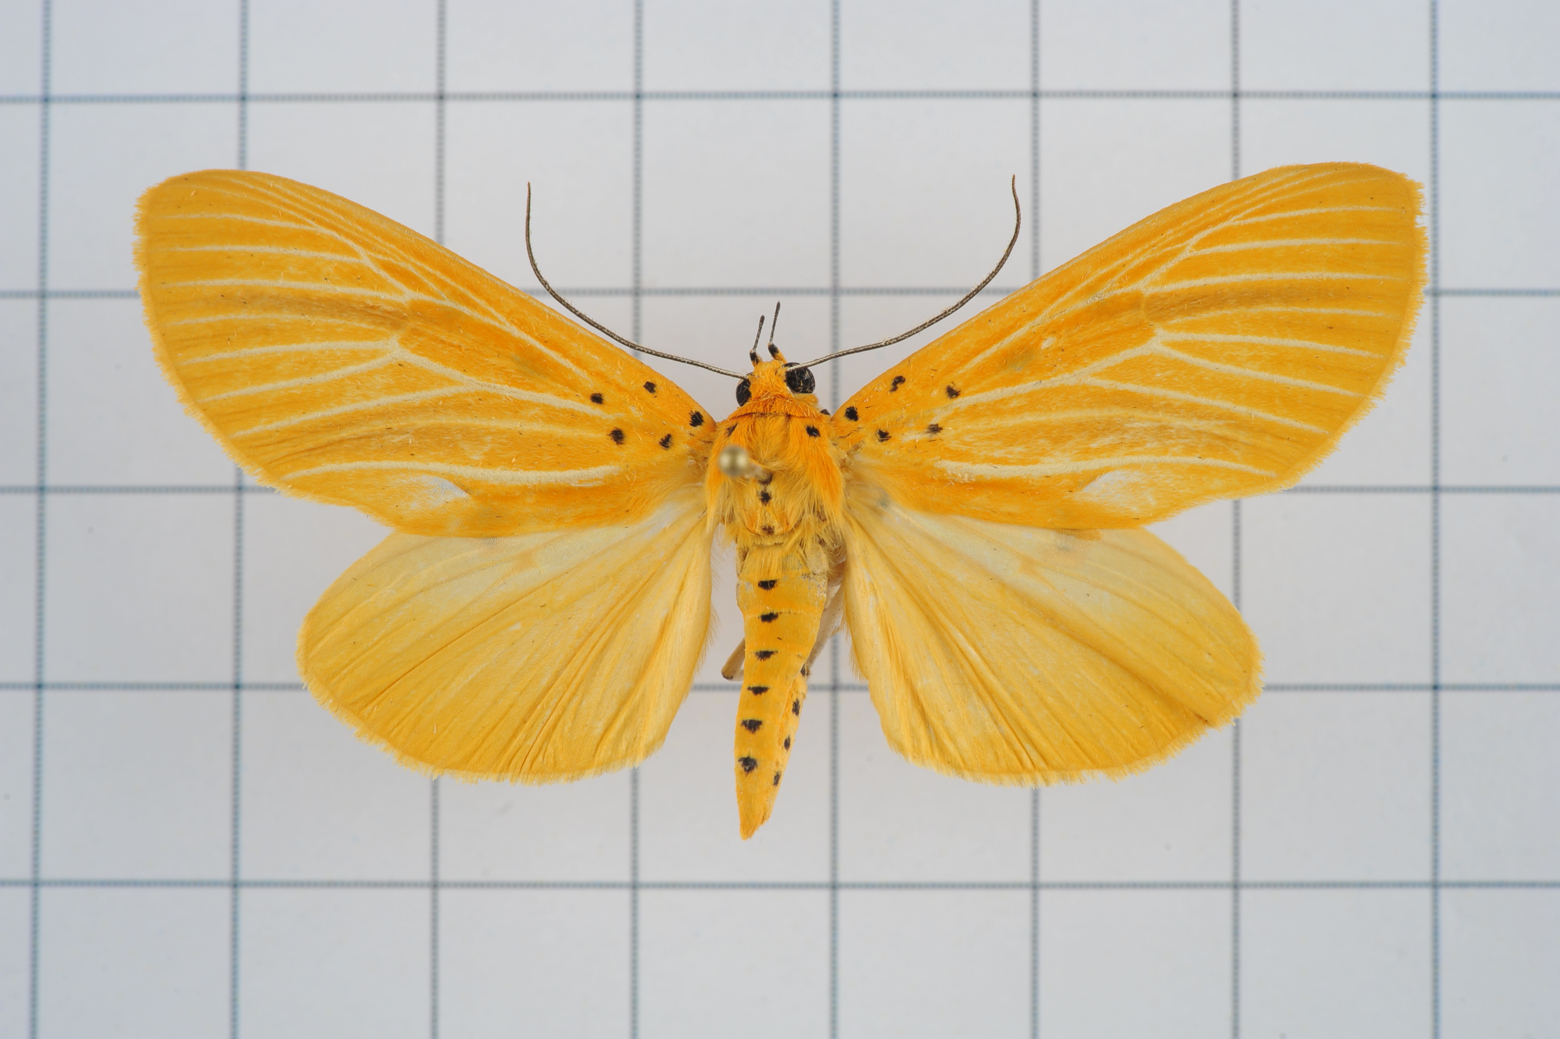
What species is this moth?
Asota egens confinis
